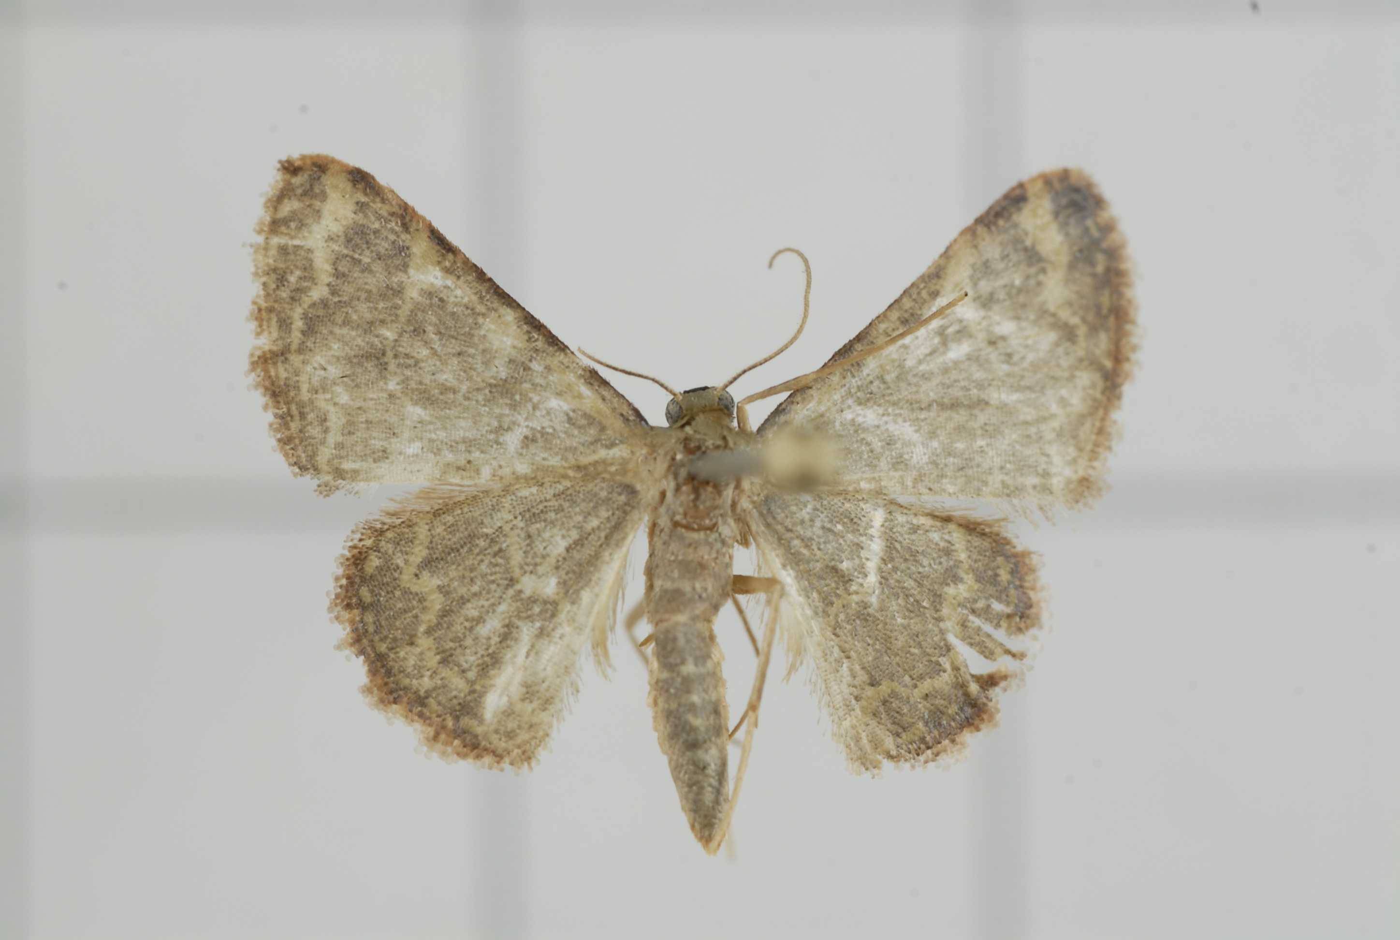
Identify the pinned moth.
Lophophleps purpurea
